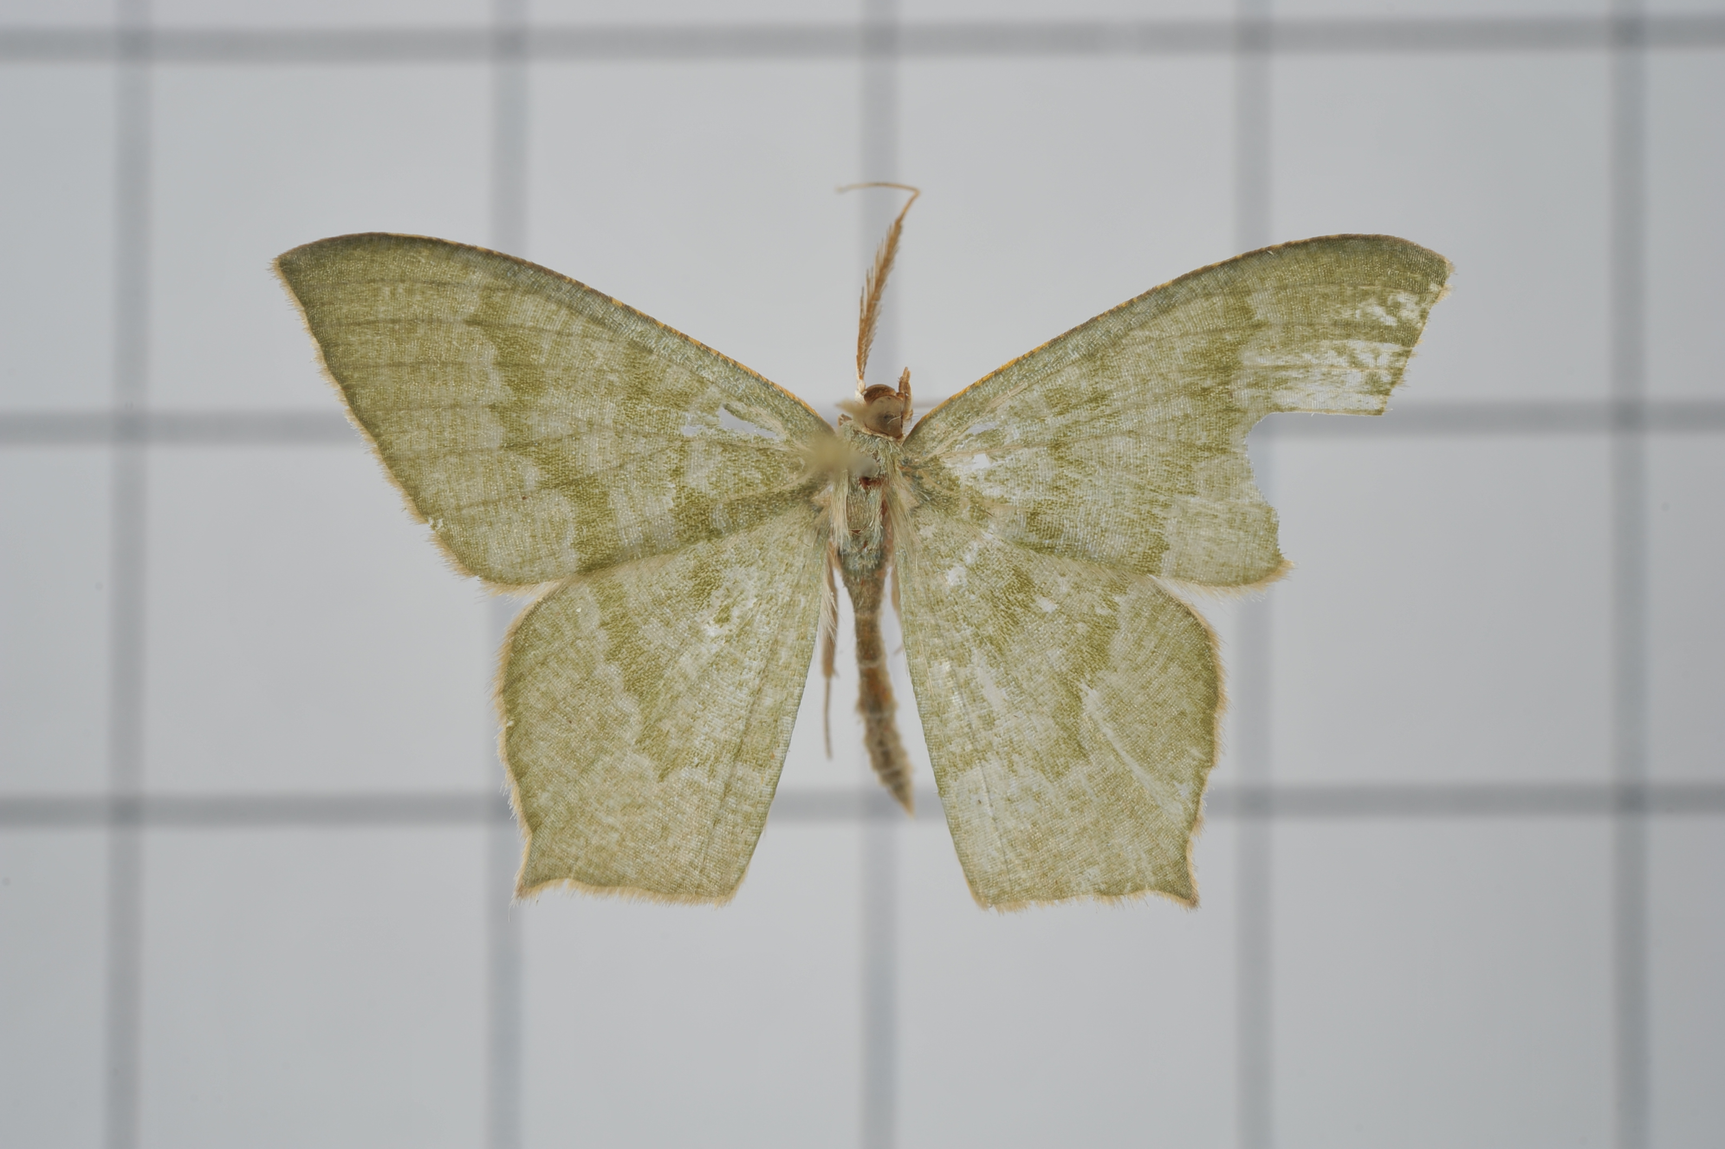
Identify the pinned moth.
Maxates dissimulata
